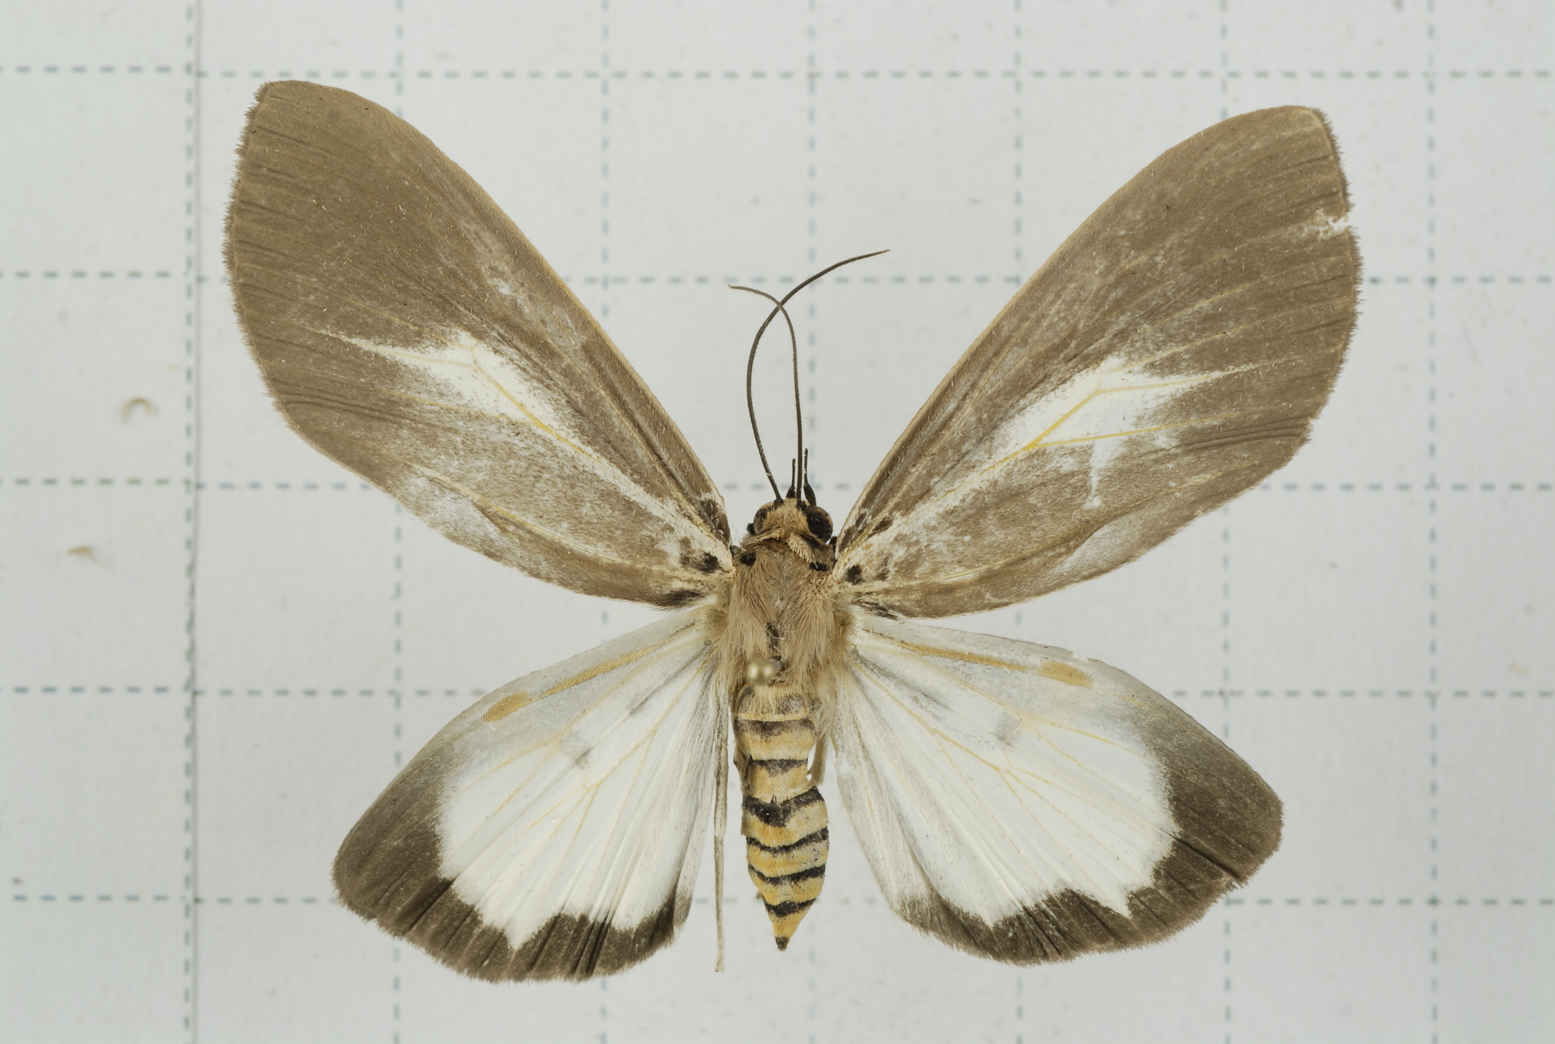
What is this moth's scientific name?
Asota heliconia zebrina
